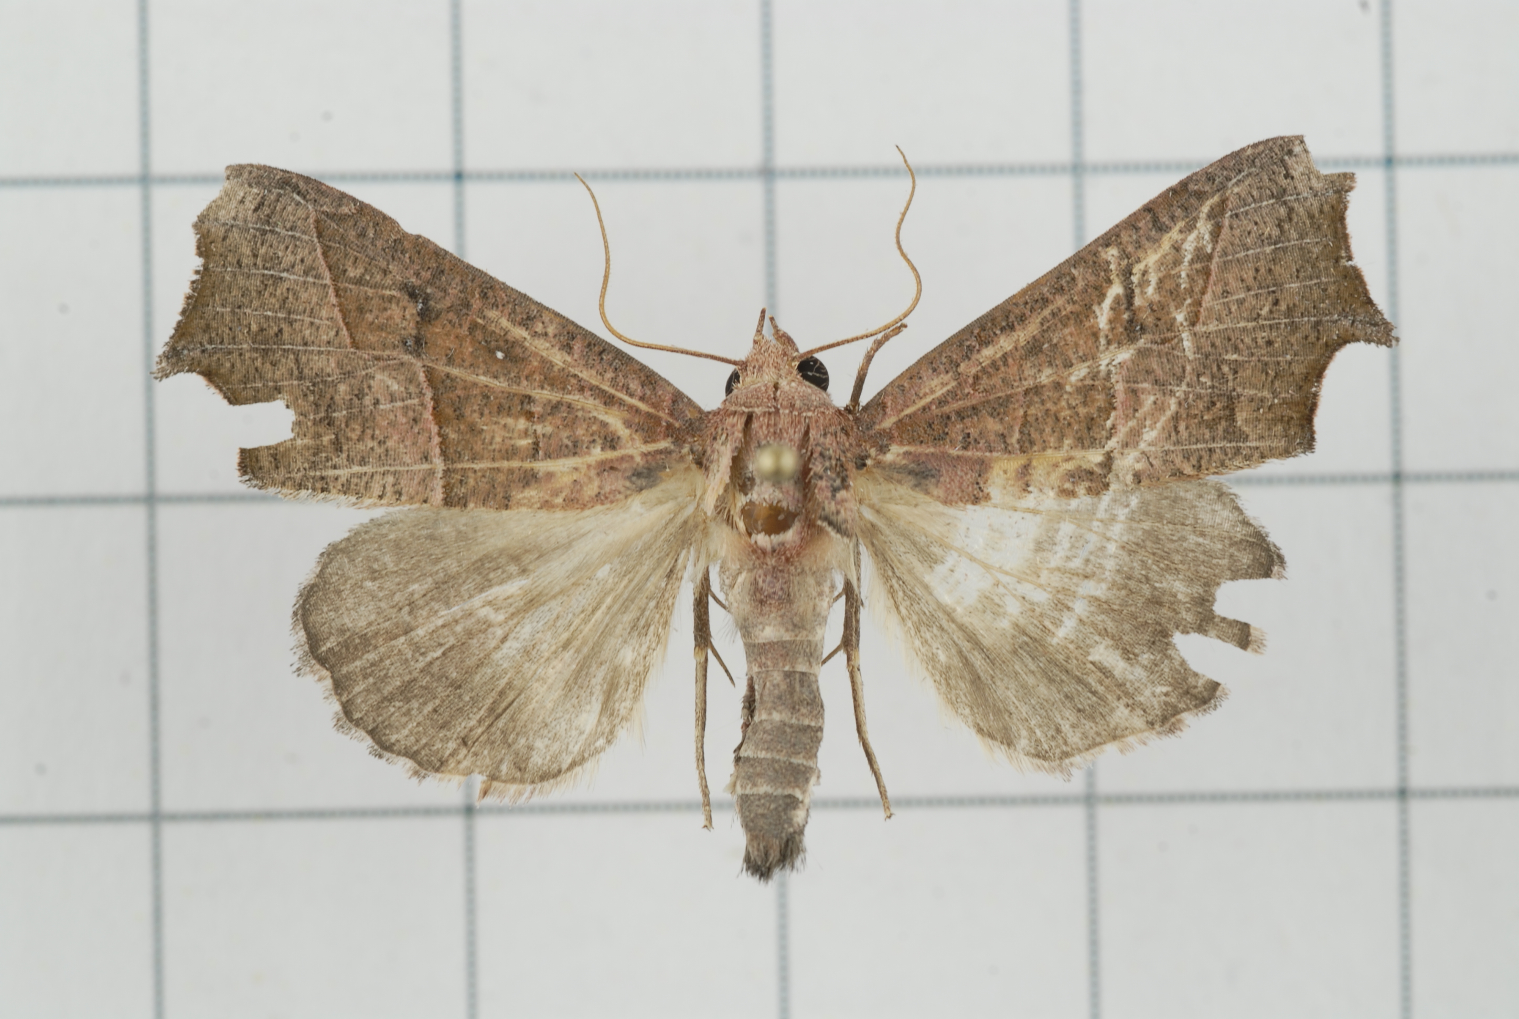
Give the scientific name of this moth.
Gonitis mesogona
